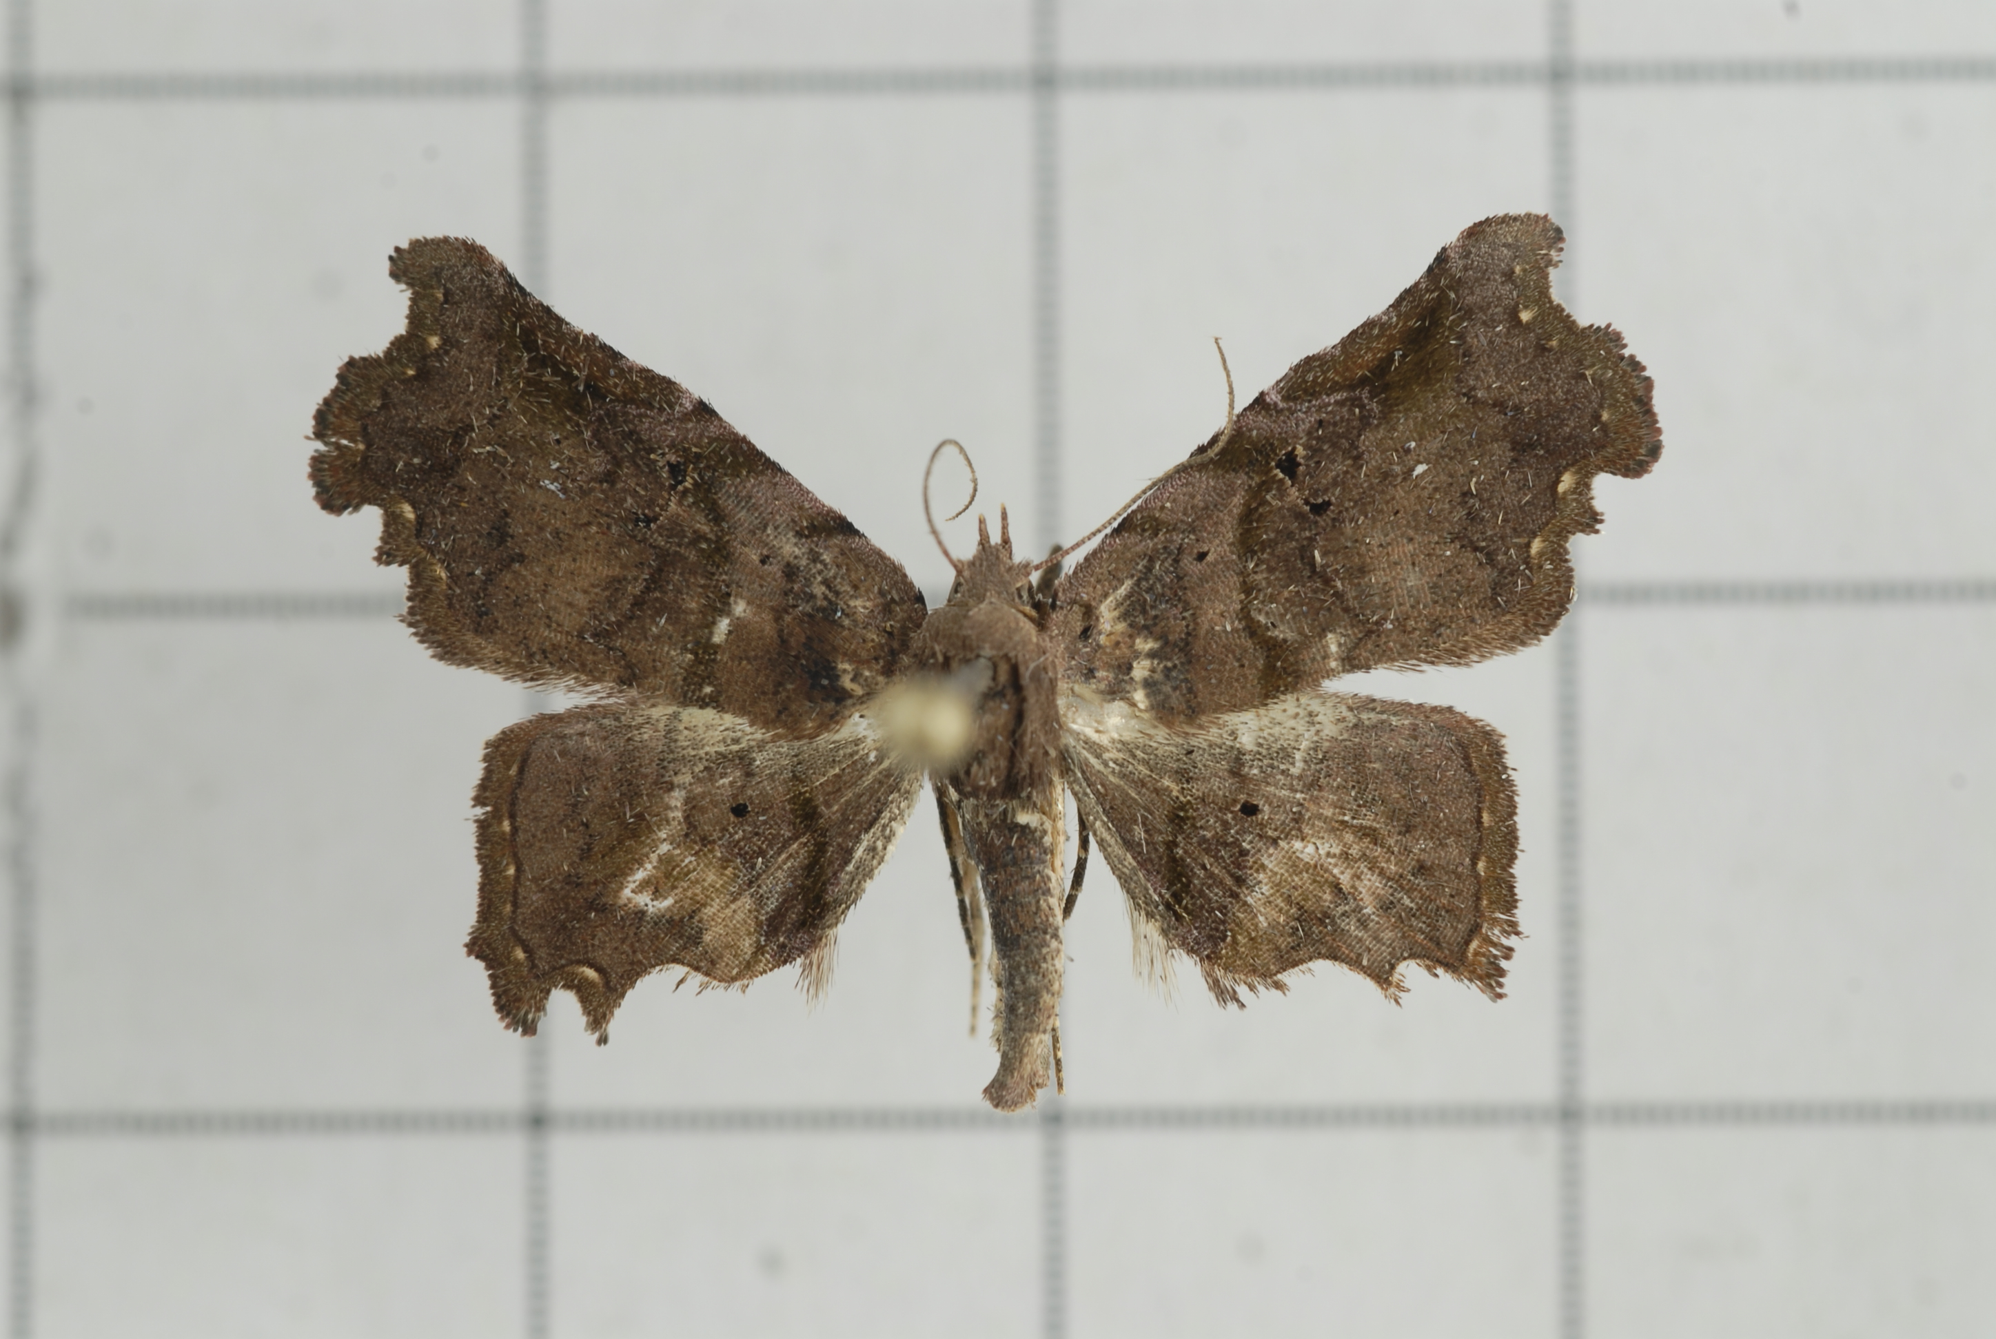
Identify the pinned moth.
Aroana baliensis
